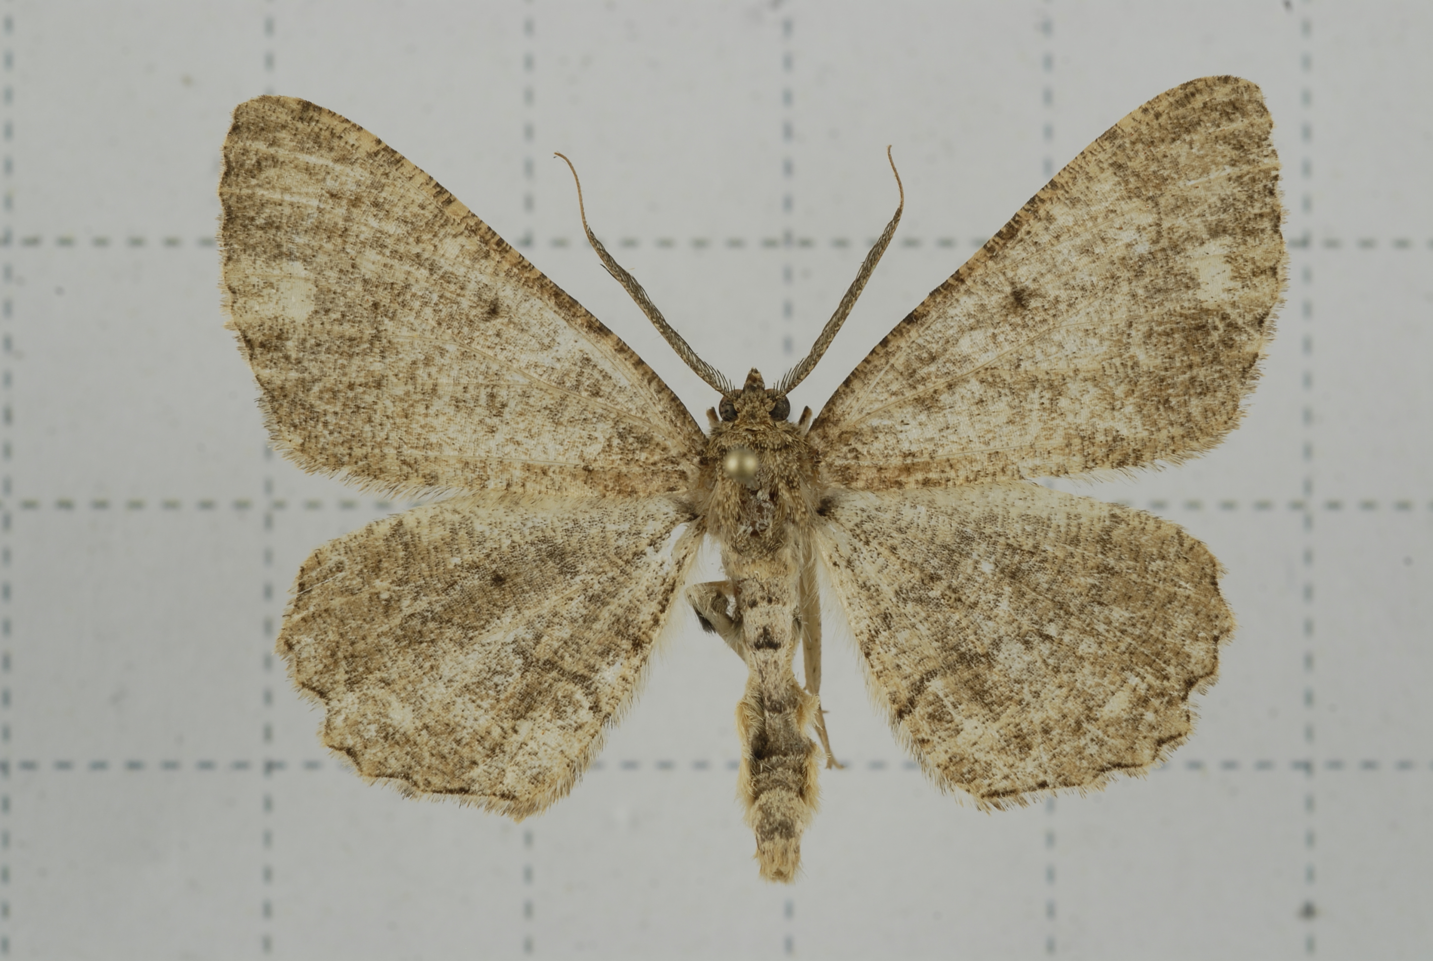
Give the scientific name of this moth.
Uliura infausta
